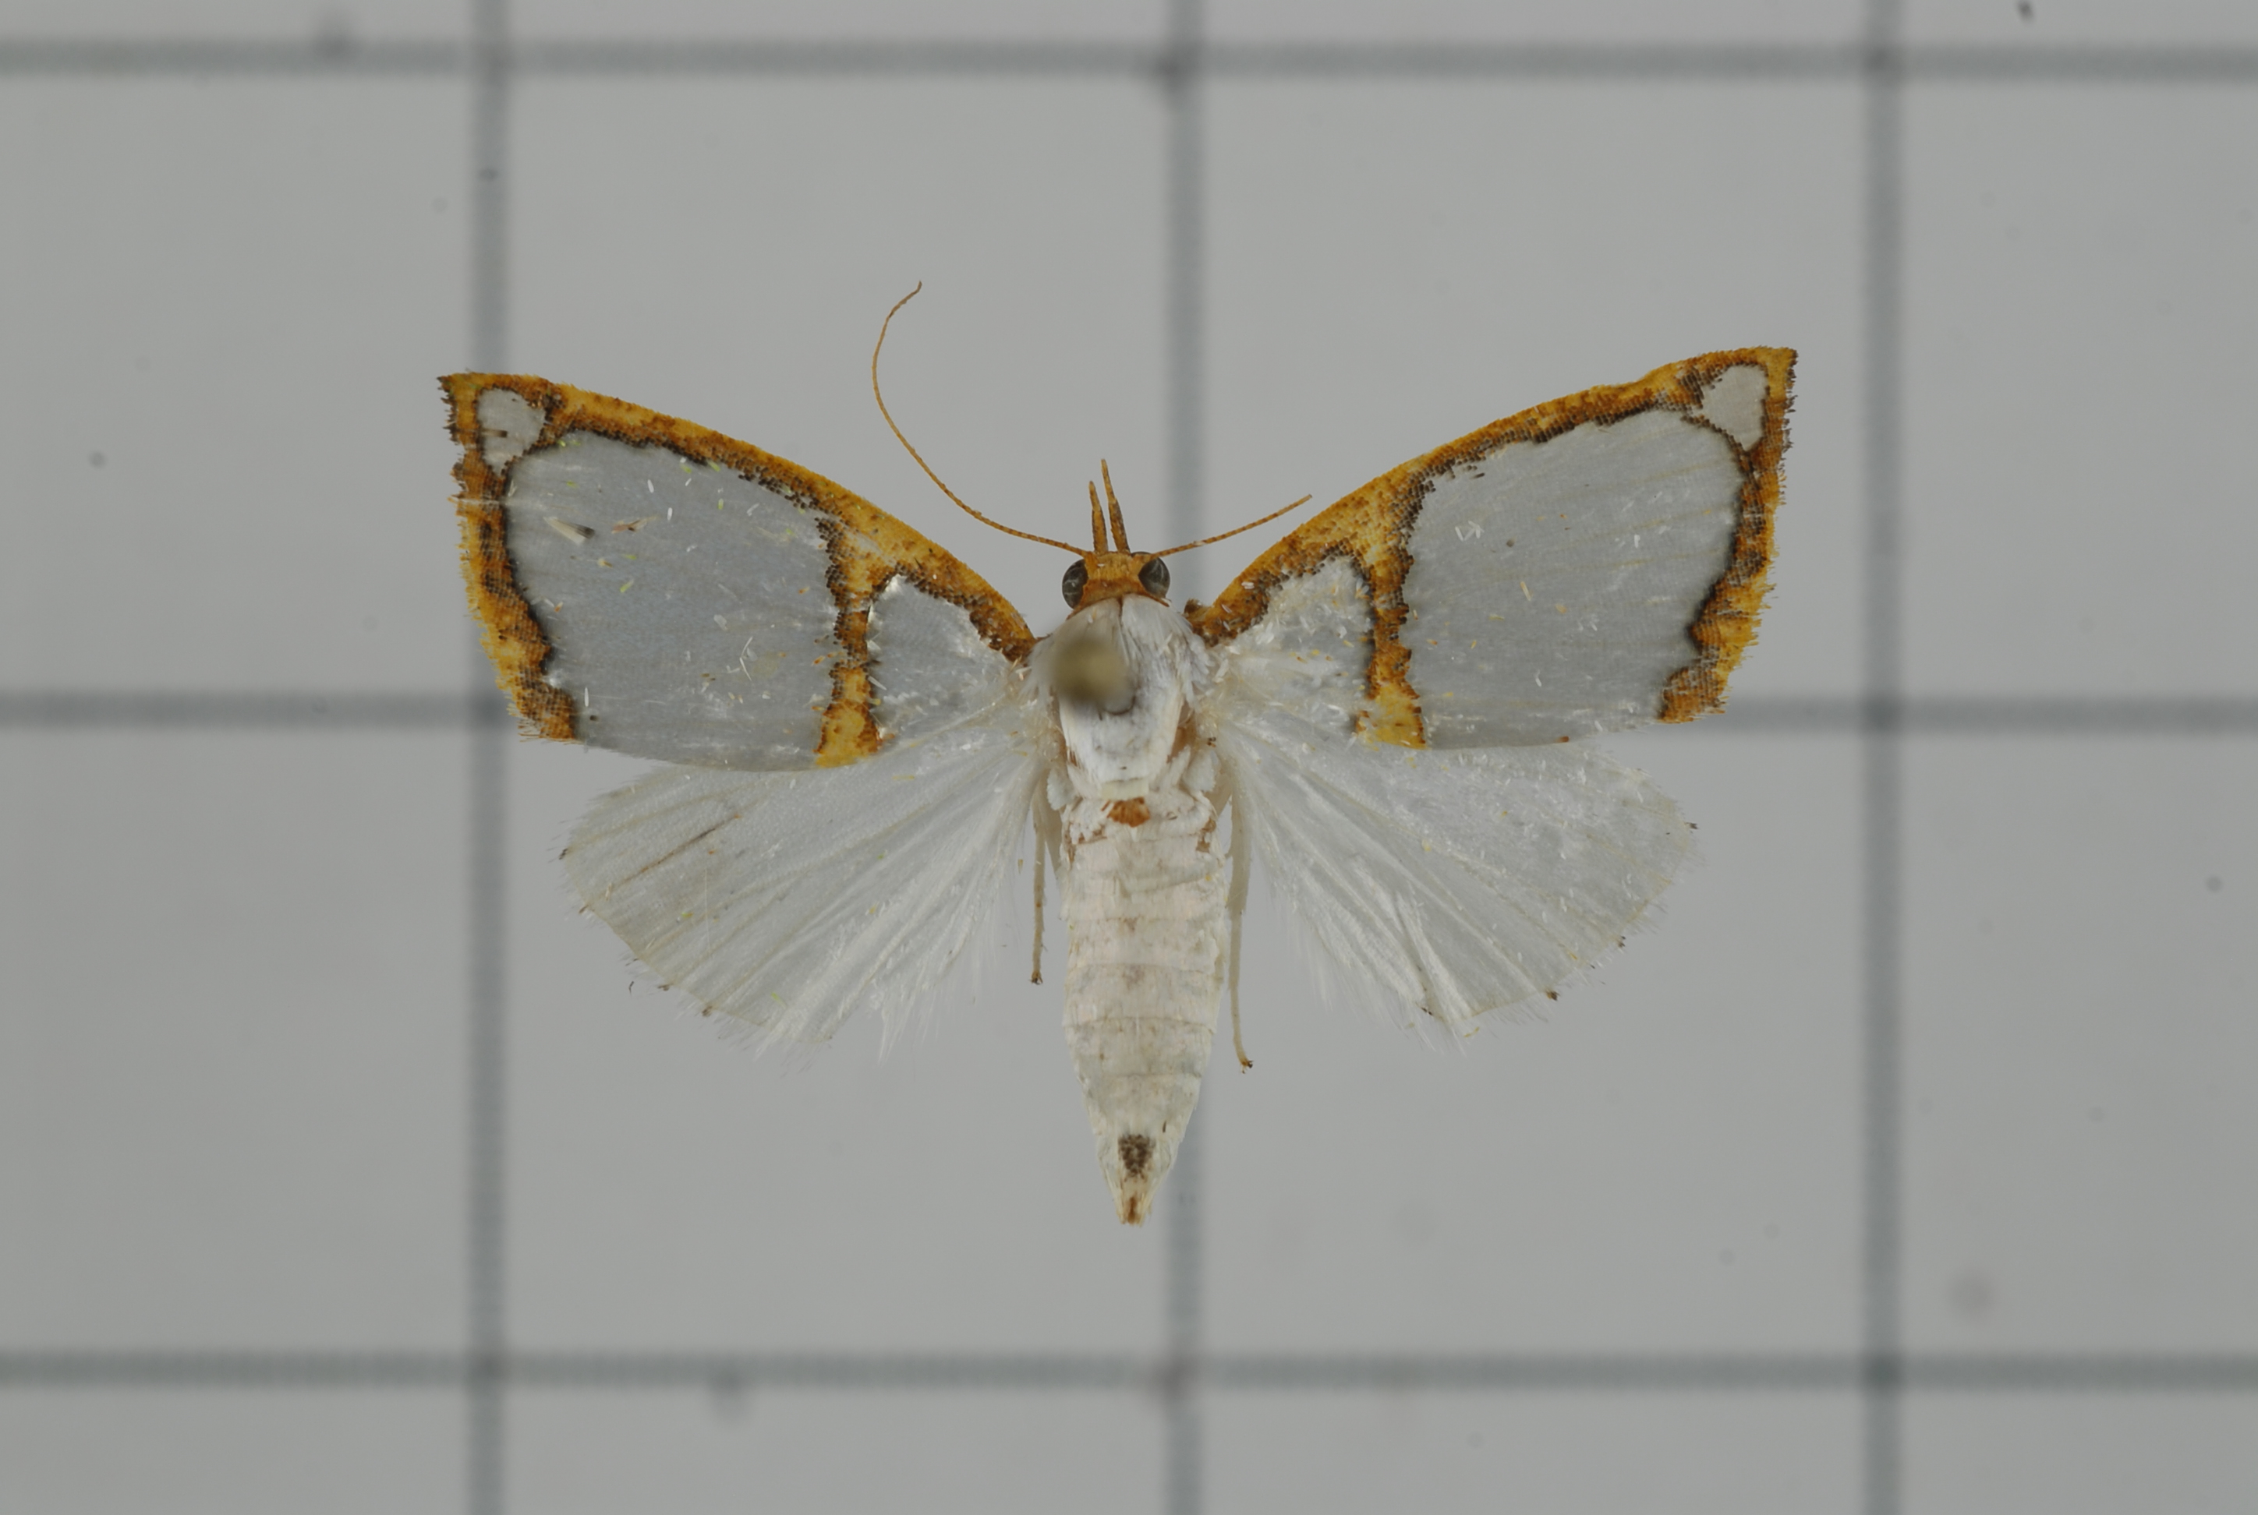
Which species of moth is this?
Titulcia confictella
